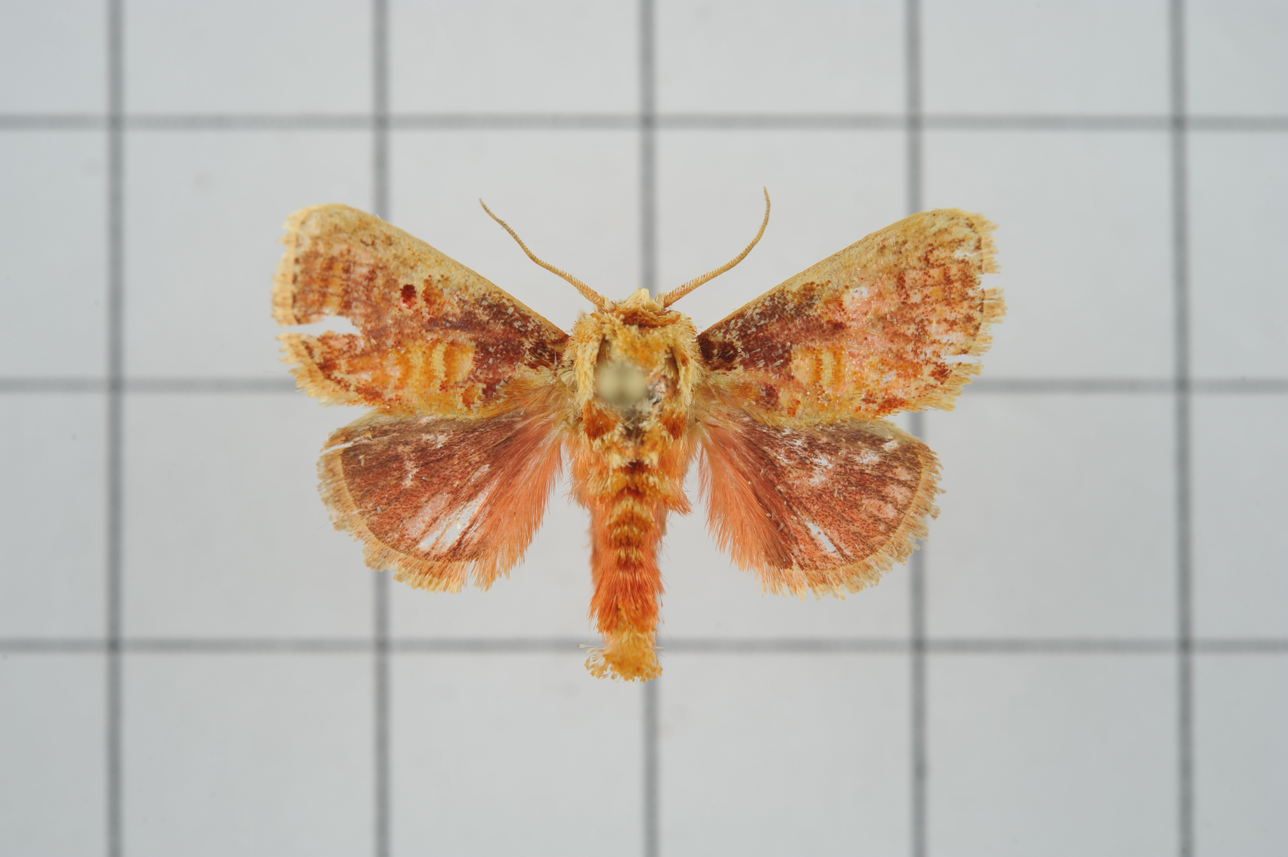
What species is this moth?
Demonarosa rufotessellata subrosea
